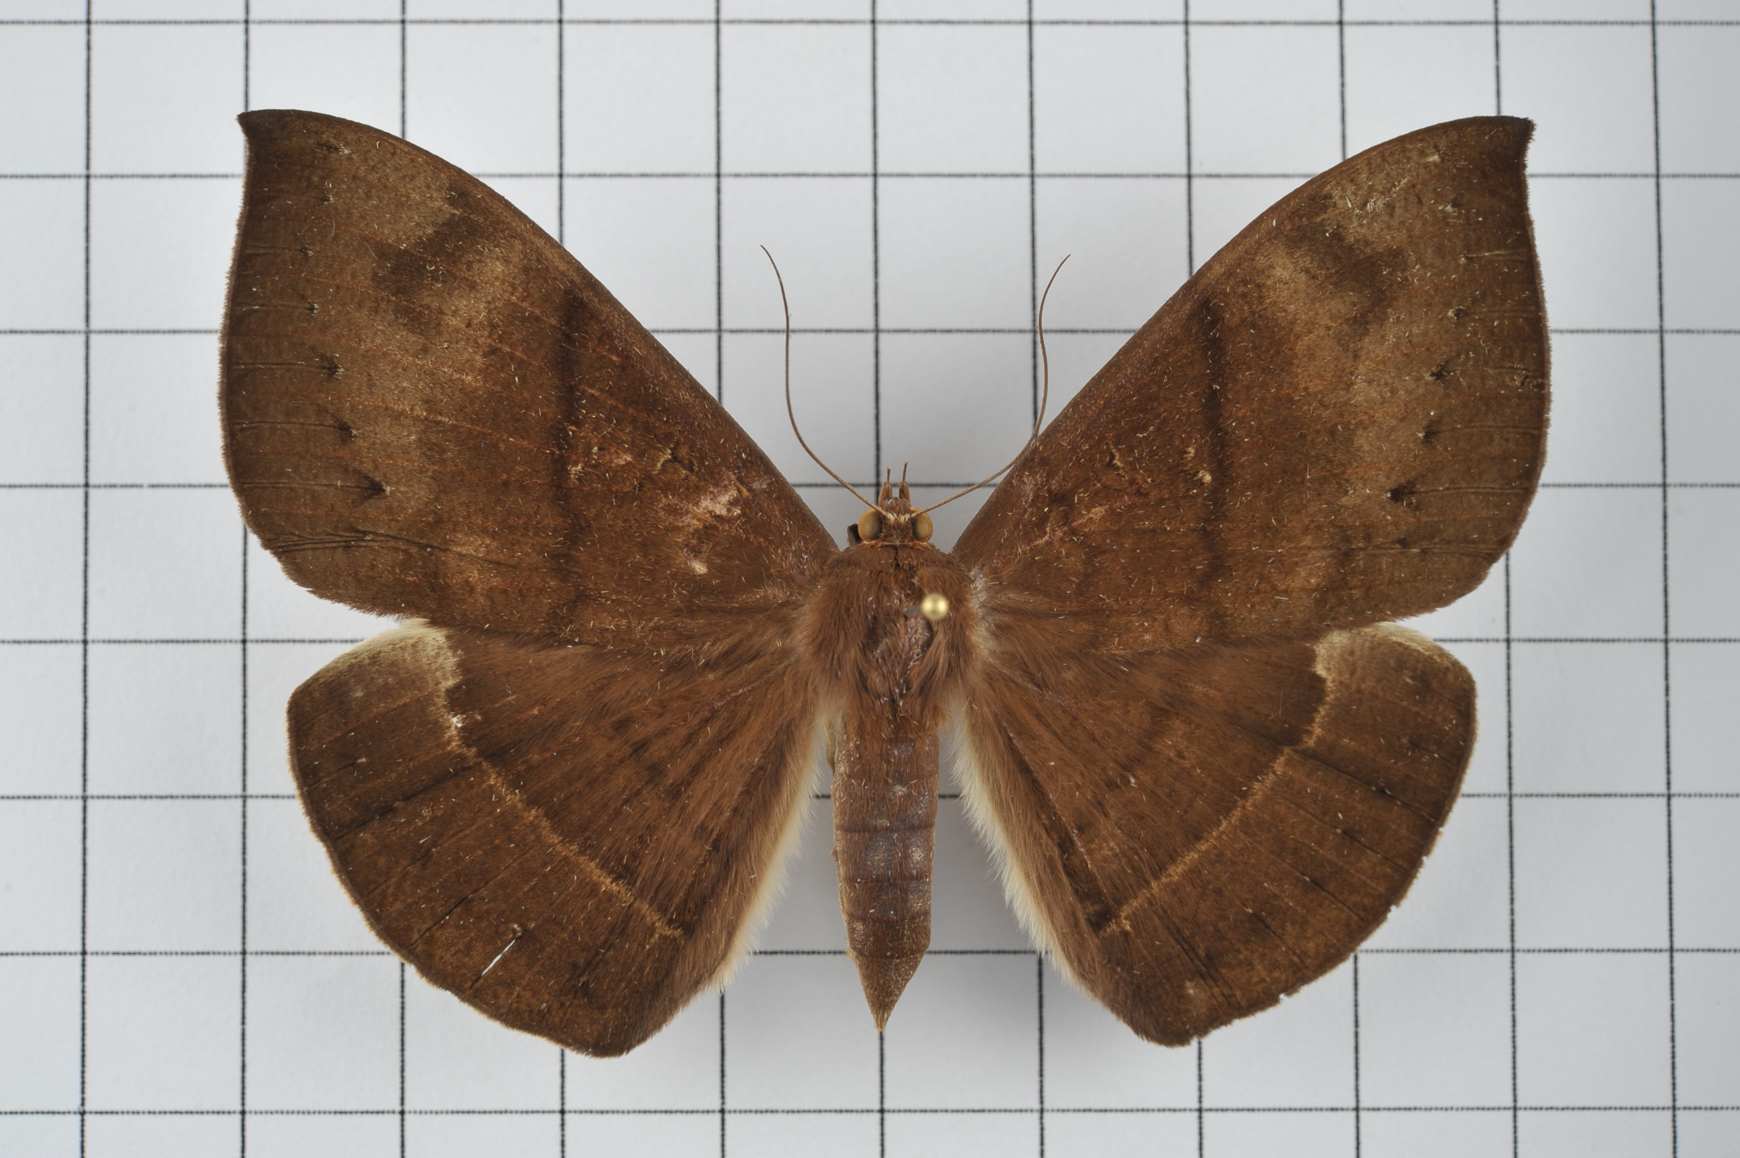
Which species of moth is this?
Lygniodes hypoleuca
